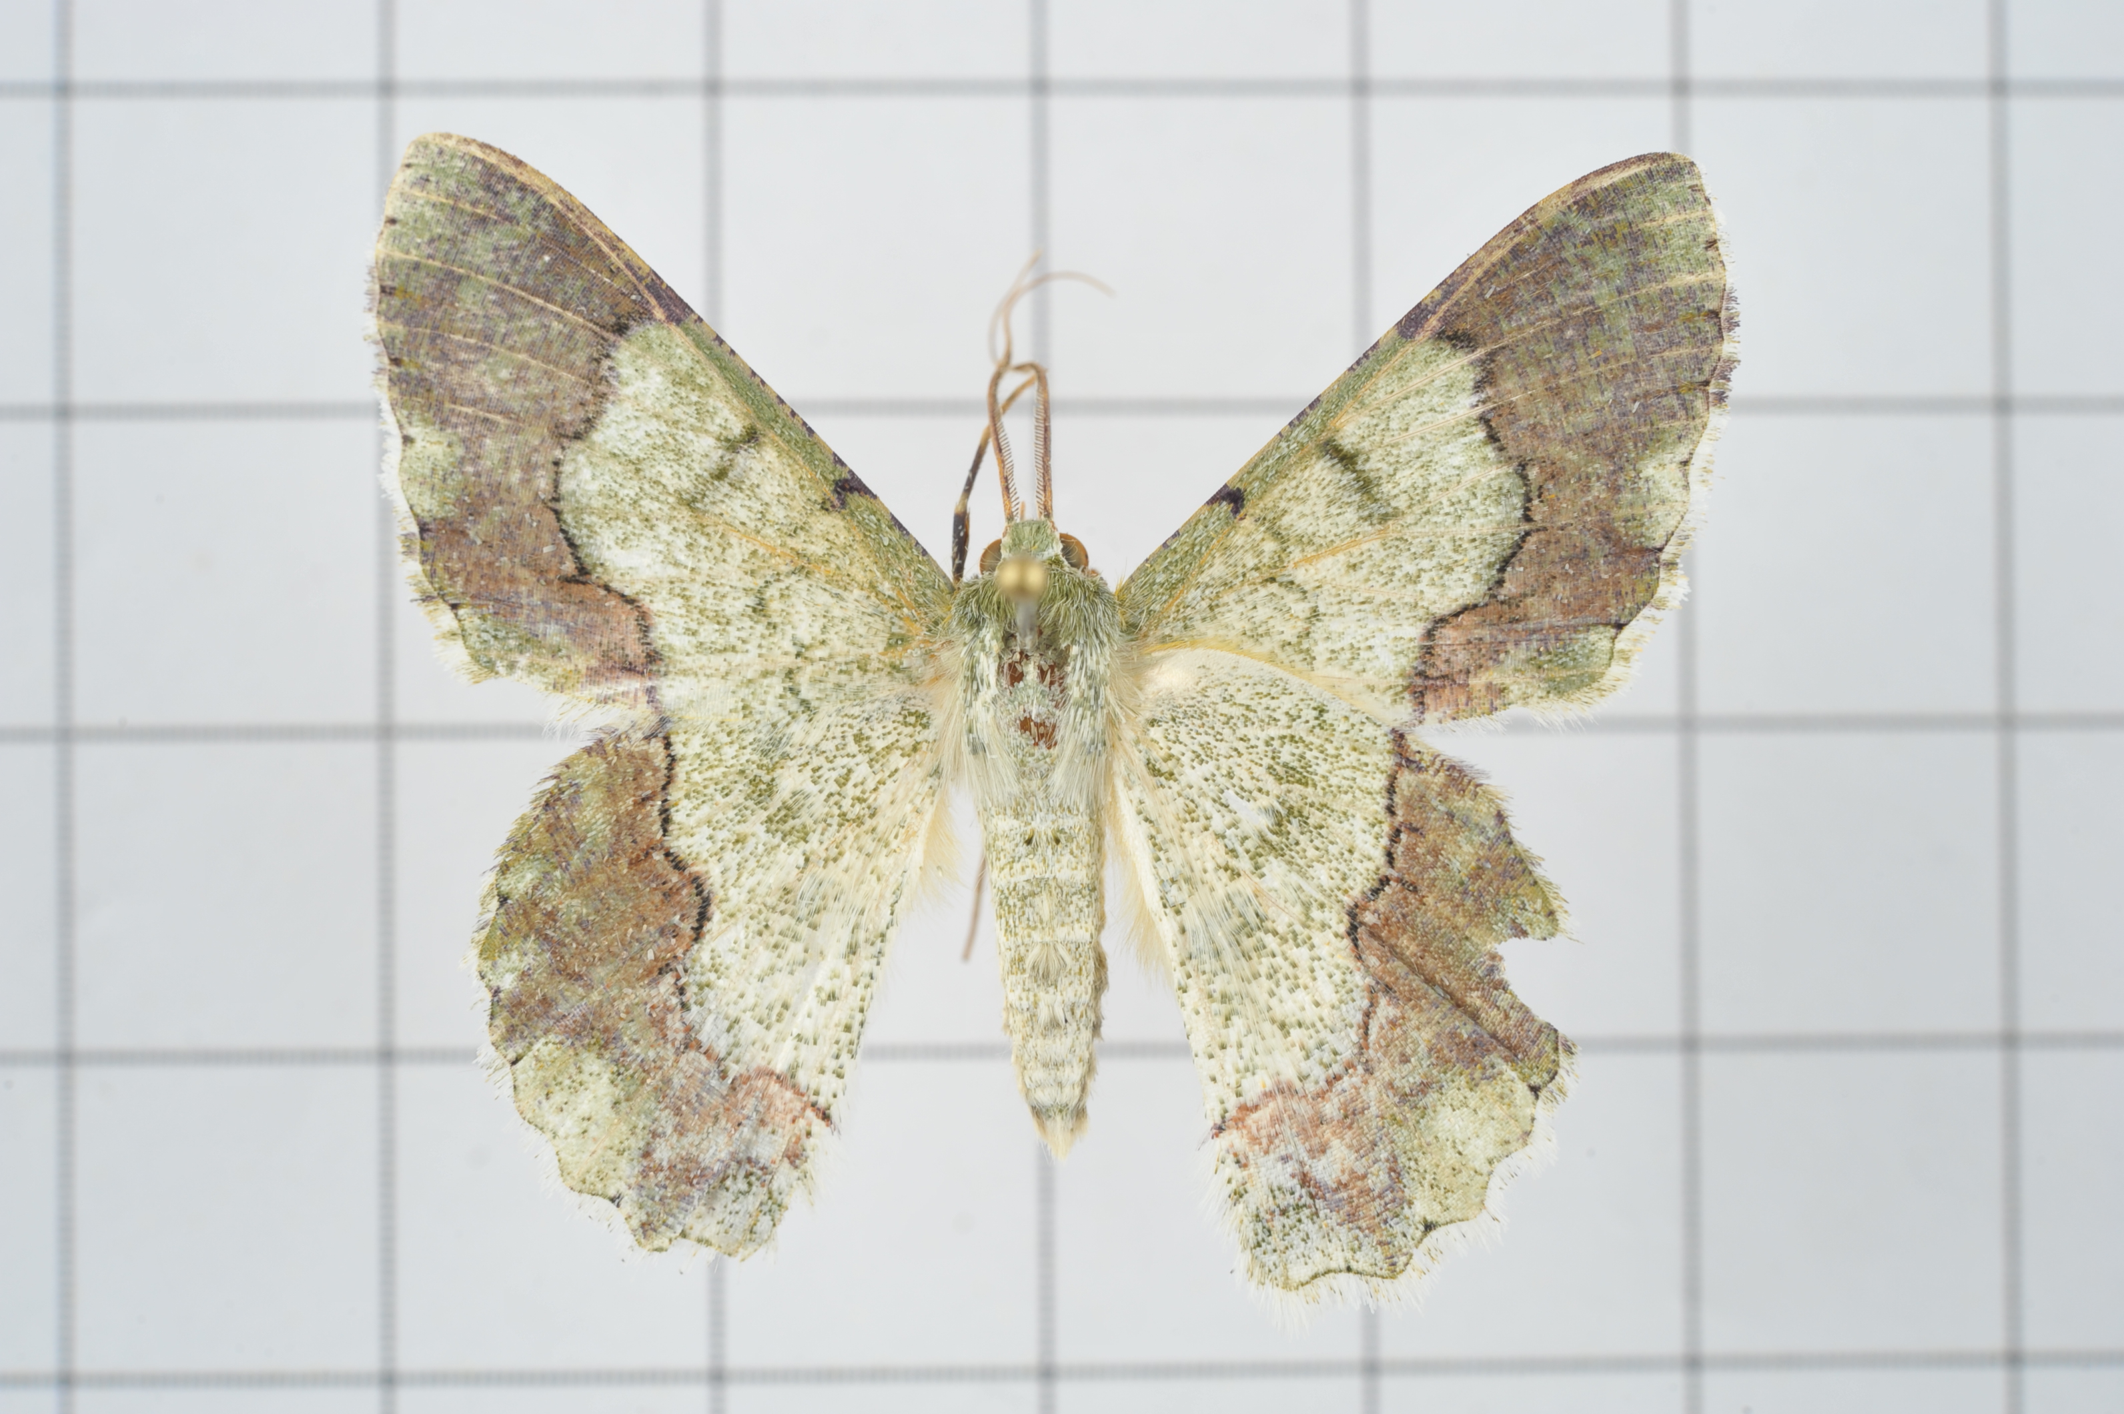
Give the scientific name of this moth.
Pingasa ruginaria pacifica
